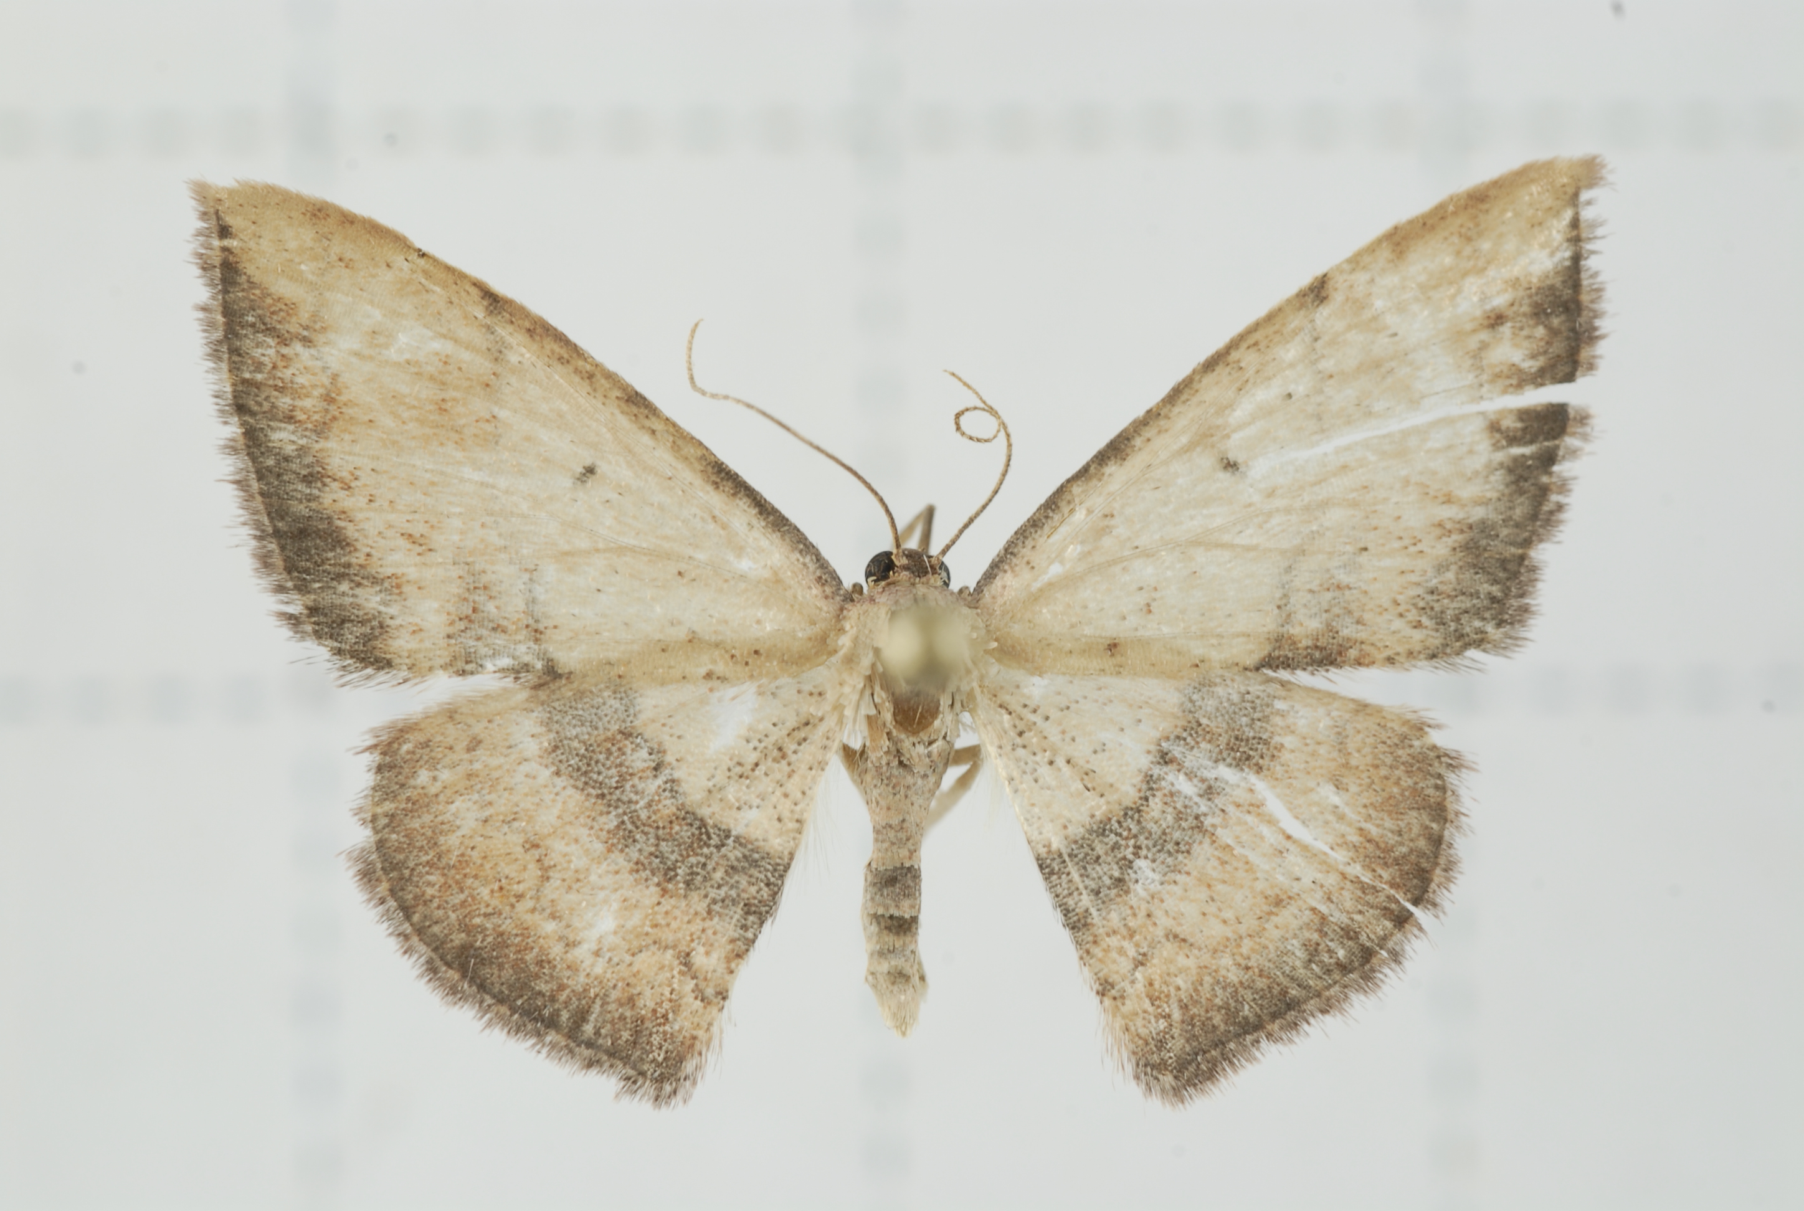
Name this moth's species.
Pylargosceles steganioides limbaria
